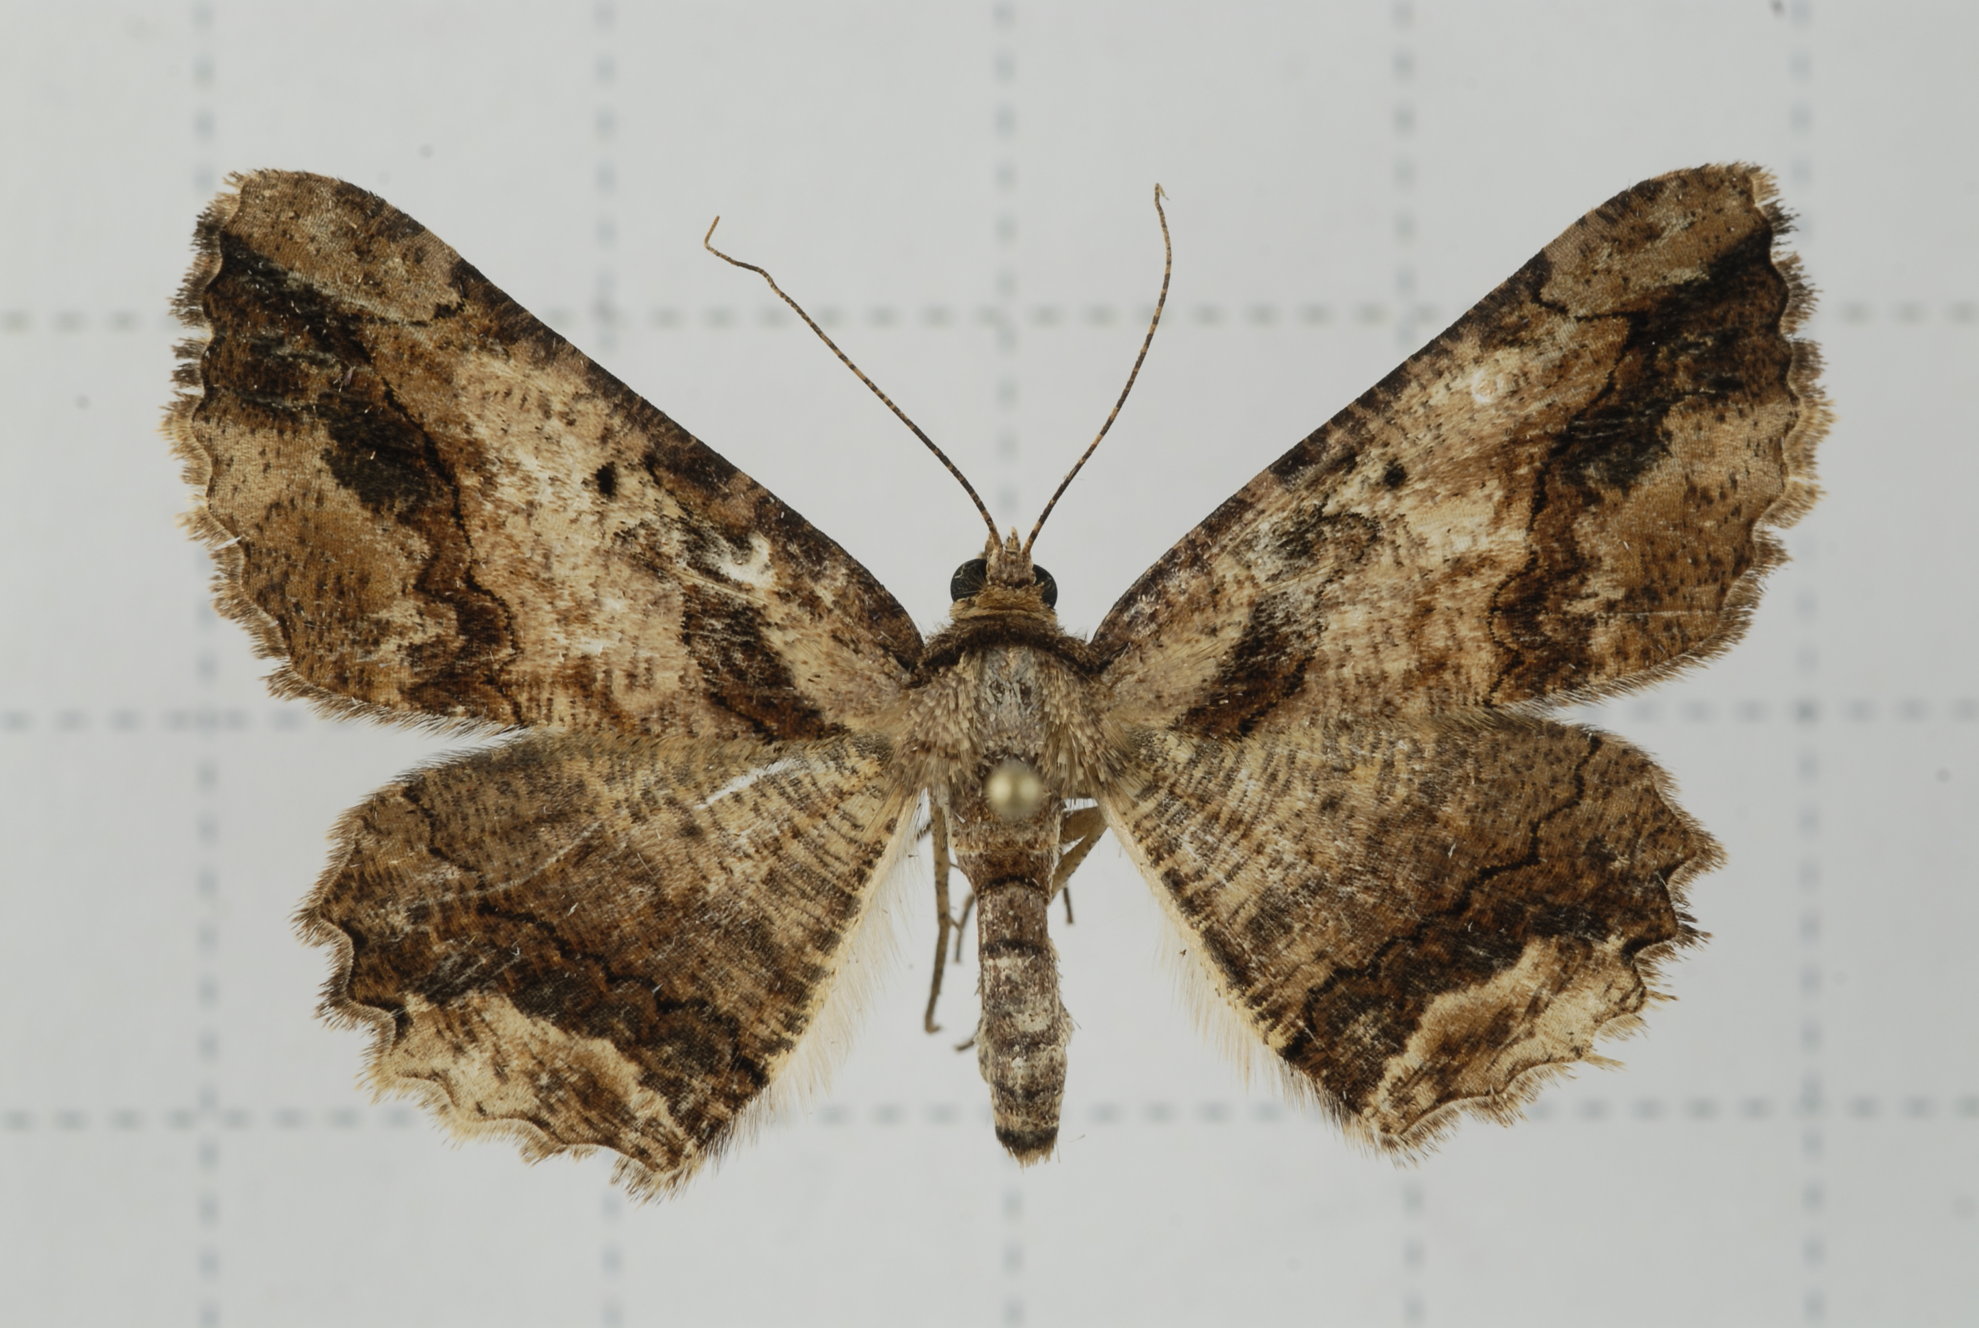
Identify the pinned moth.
Menophra anaplagiata
